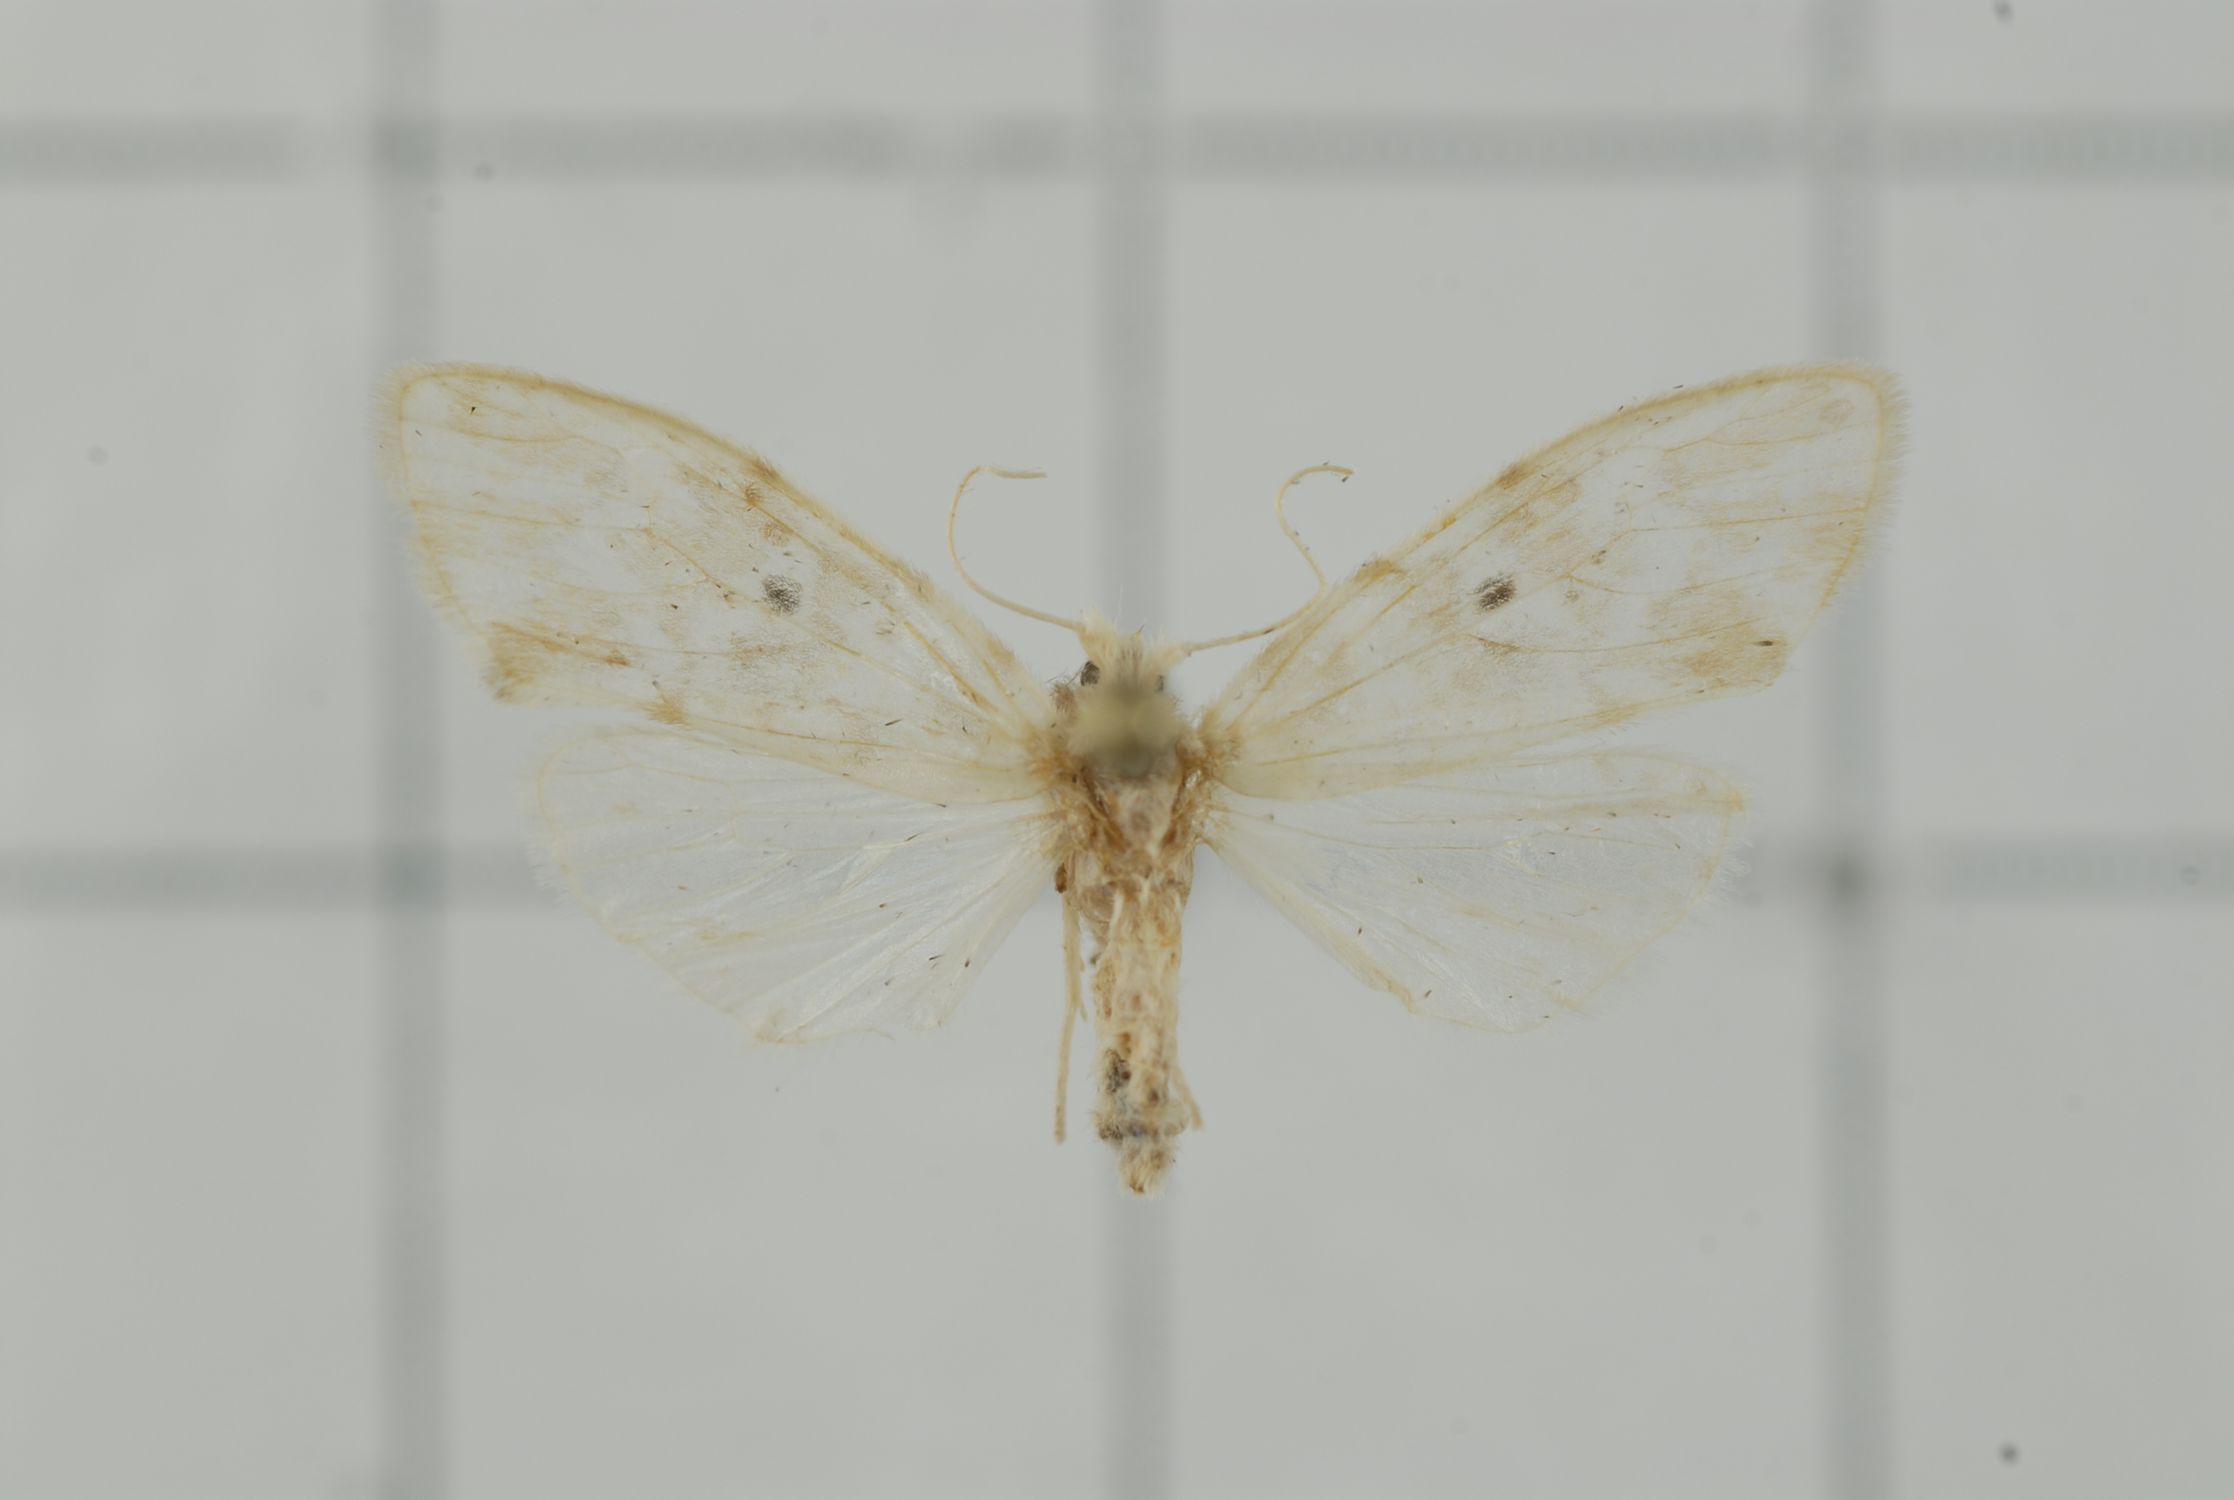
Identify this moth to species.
Nudaria ranruna
